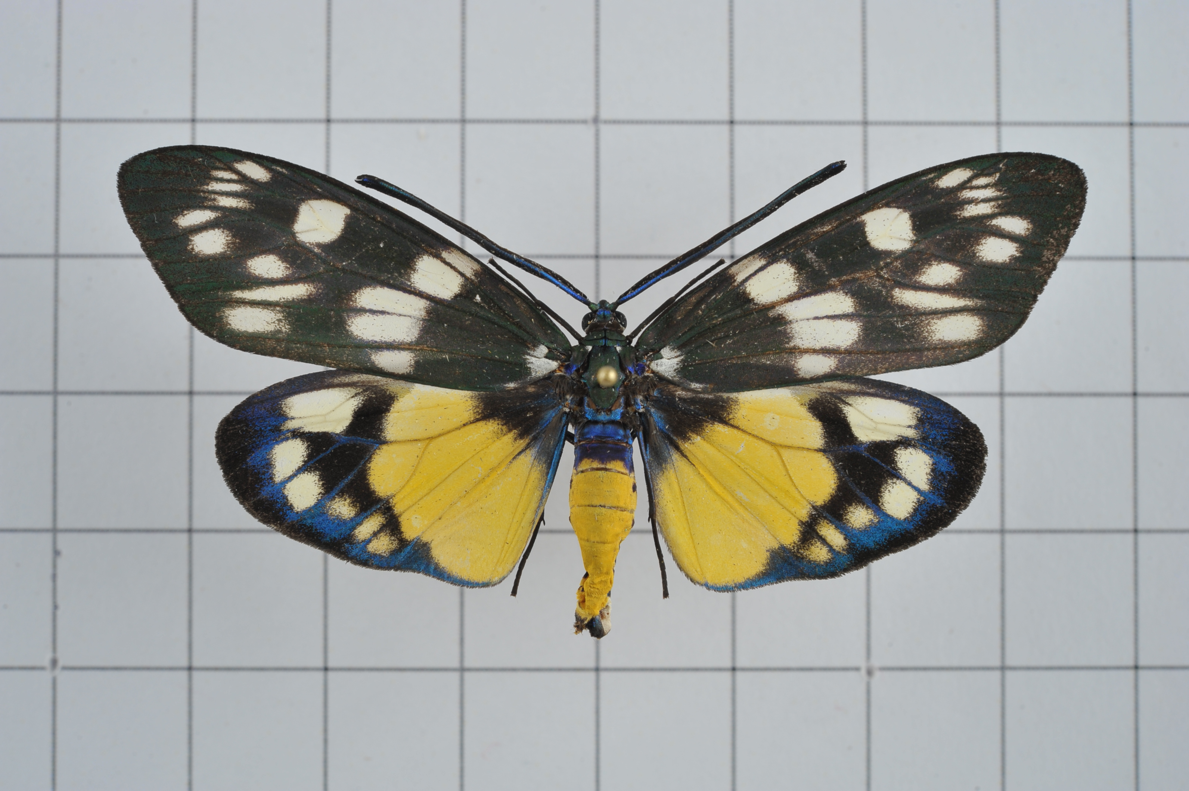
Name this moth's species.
Eterusia aedea formosana
